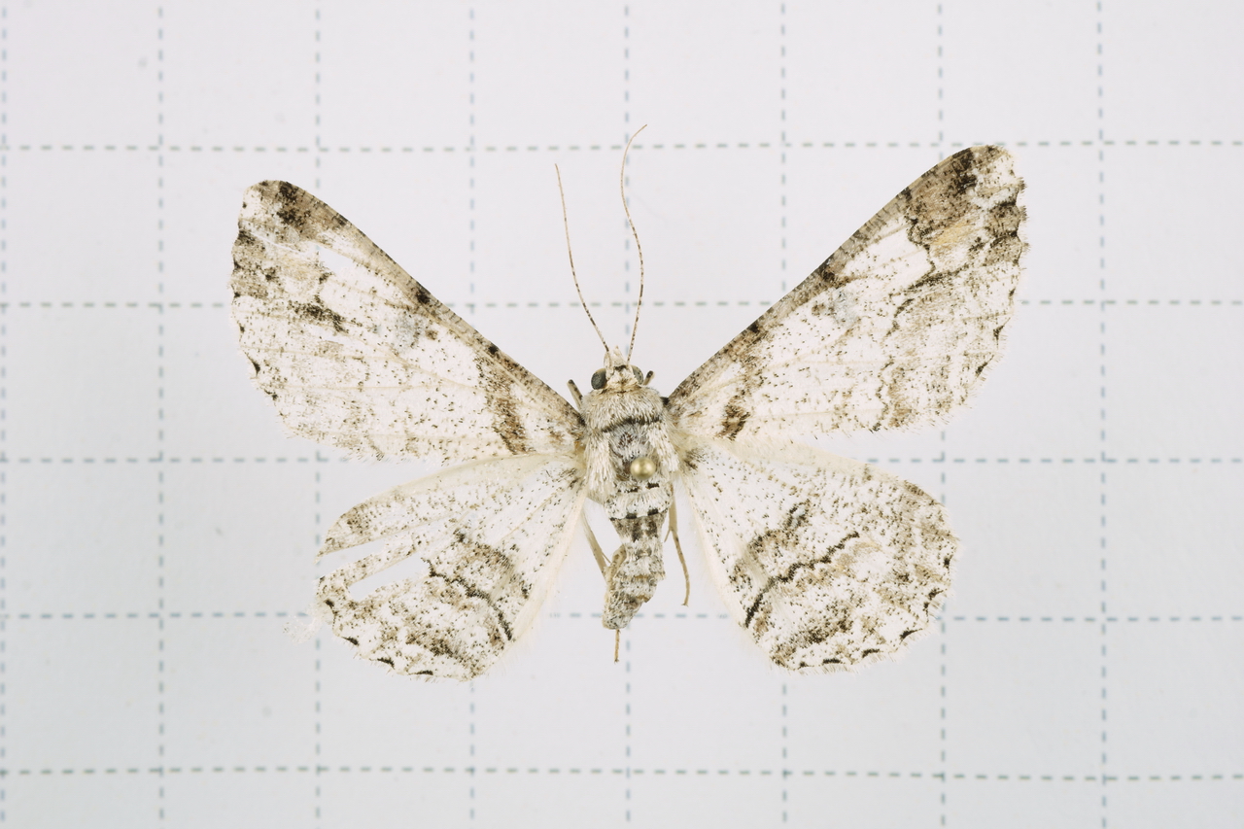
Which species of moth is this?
Cleora fraterna
